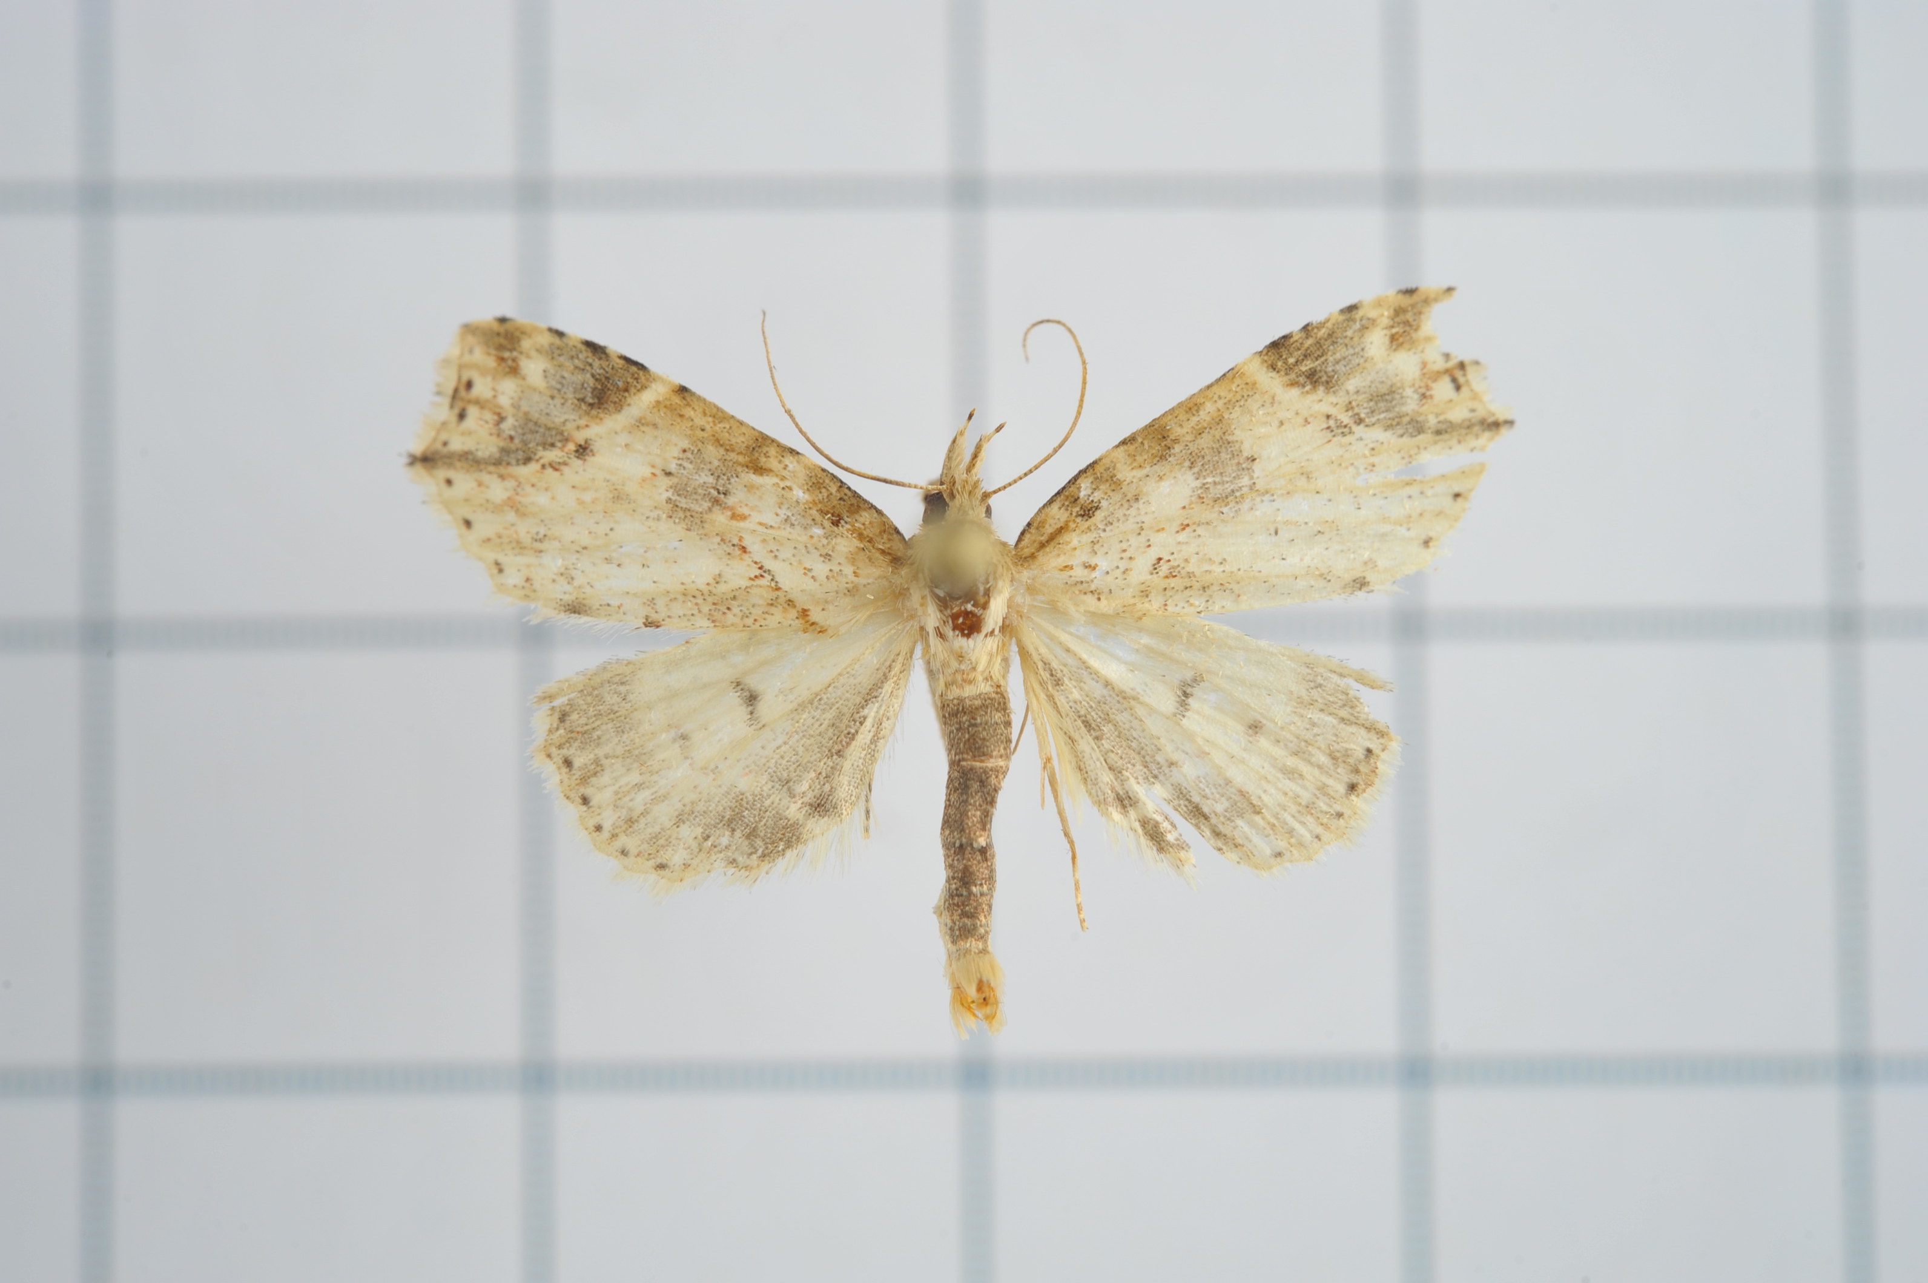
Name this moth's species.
Olulis ayumiae
